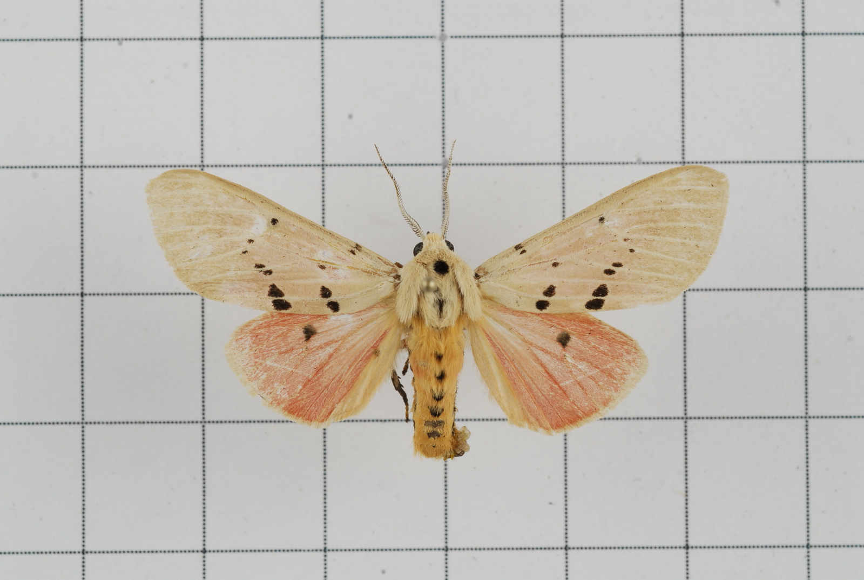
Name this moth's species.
Spilarctia postrubida
